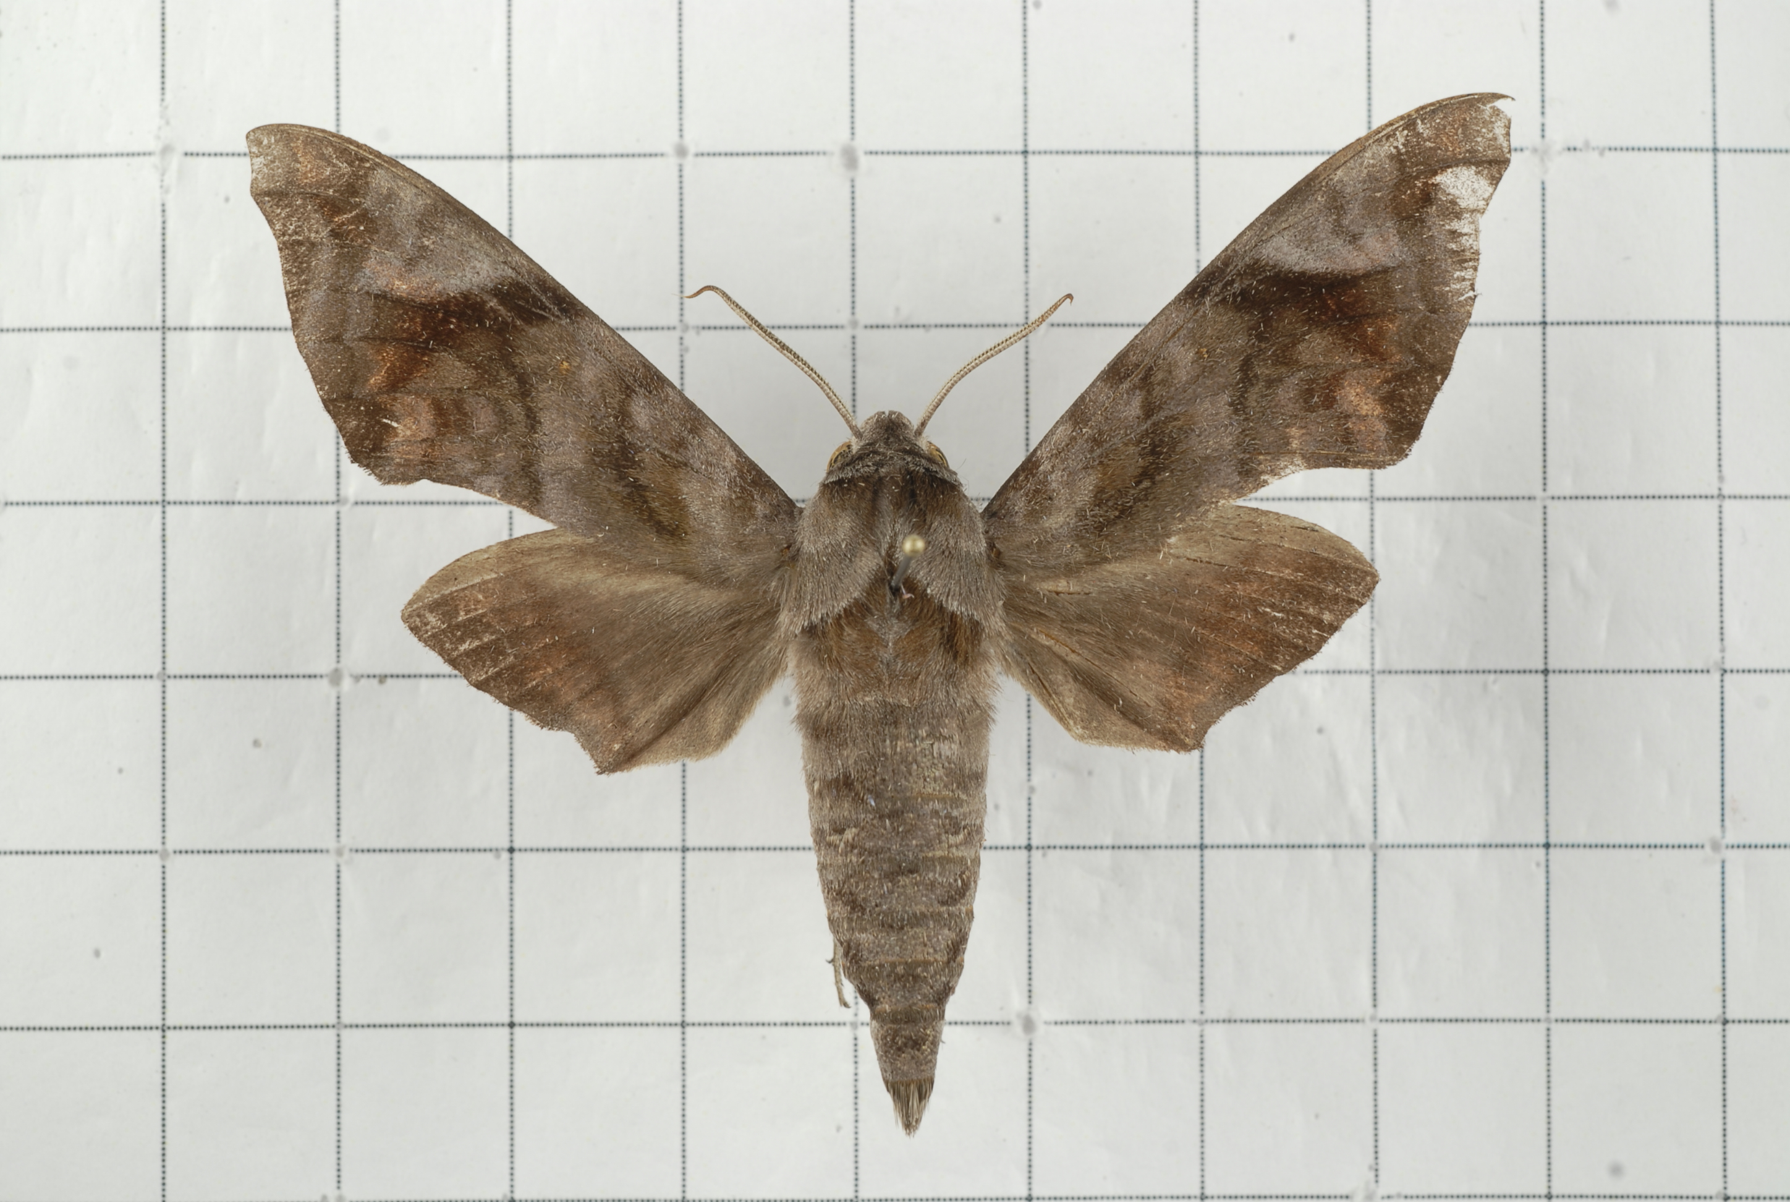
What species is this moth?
Acosmeryx castanea
